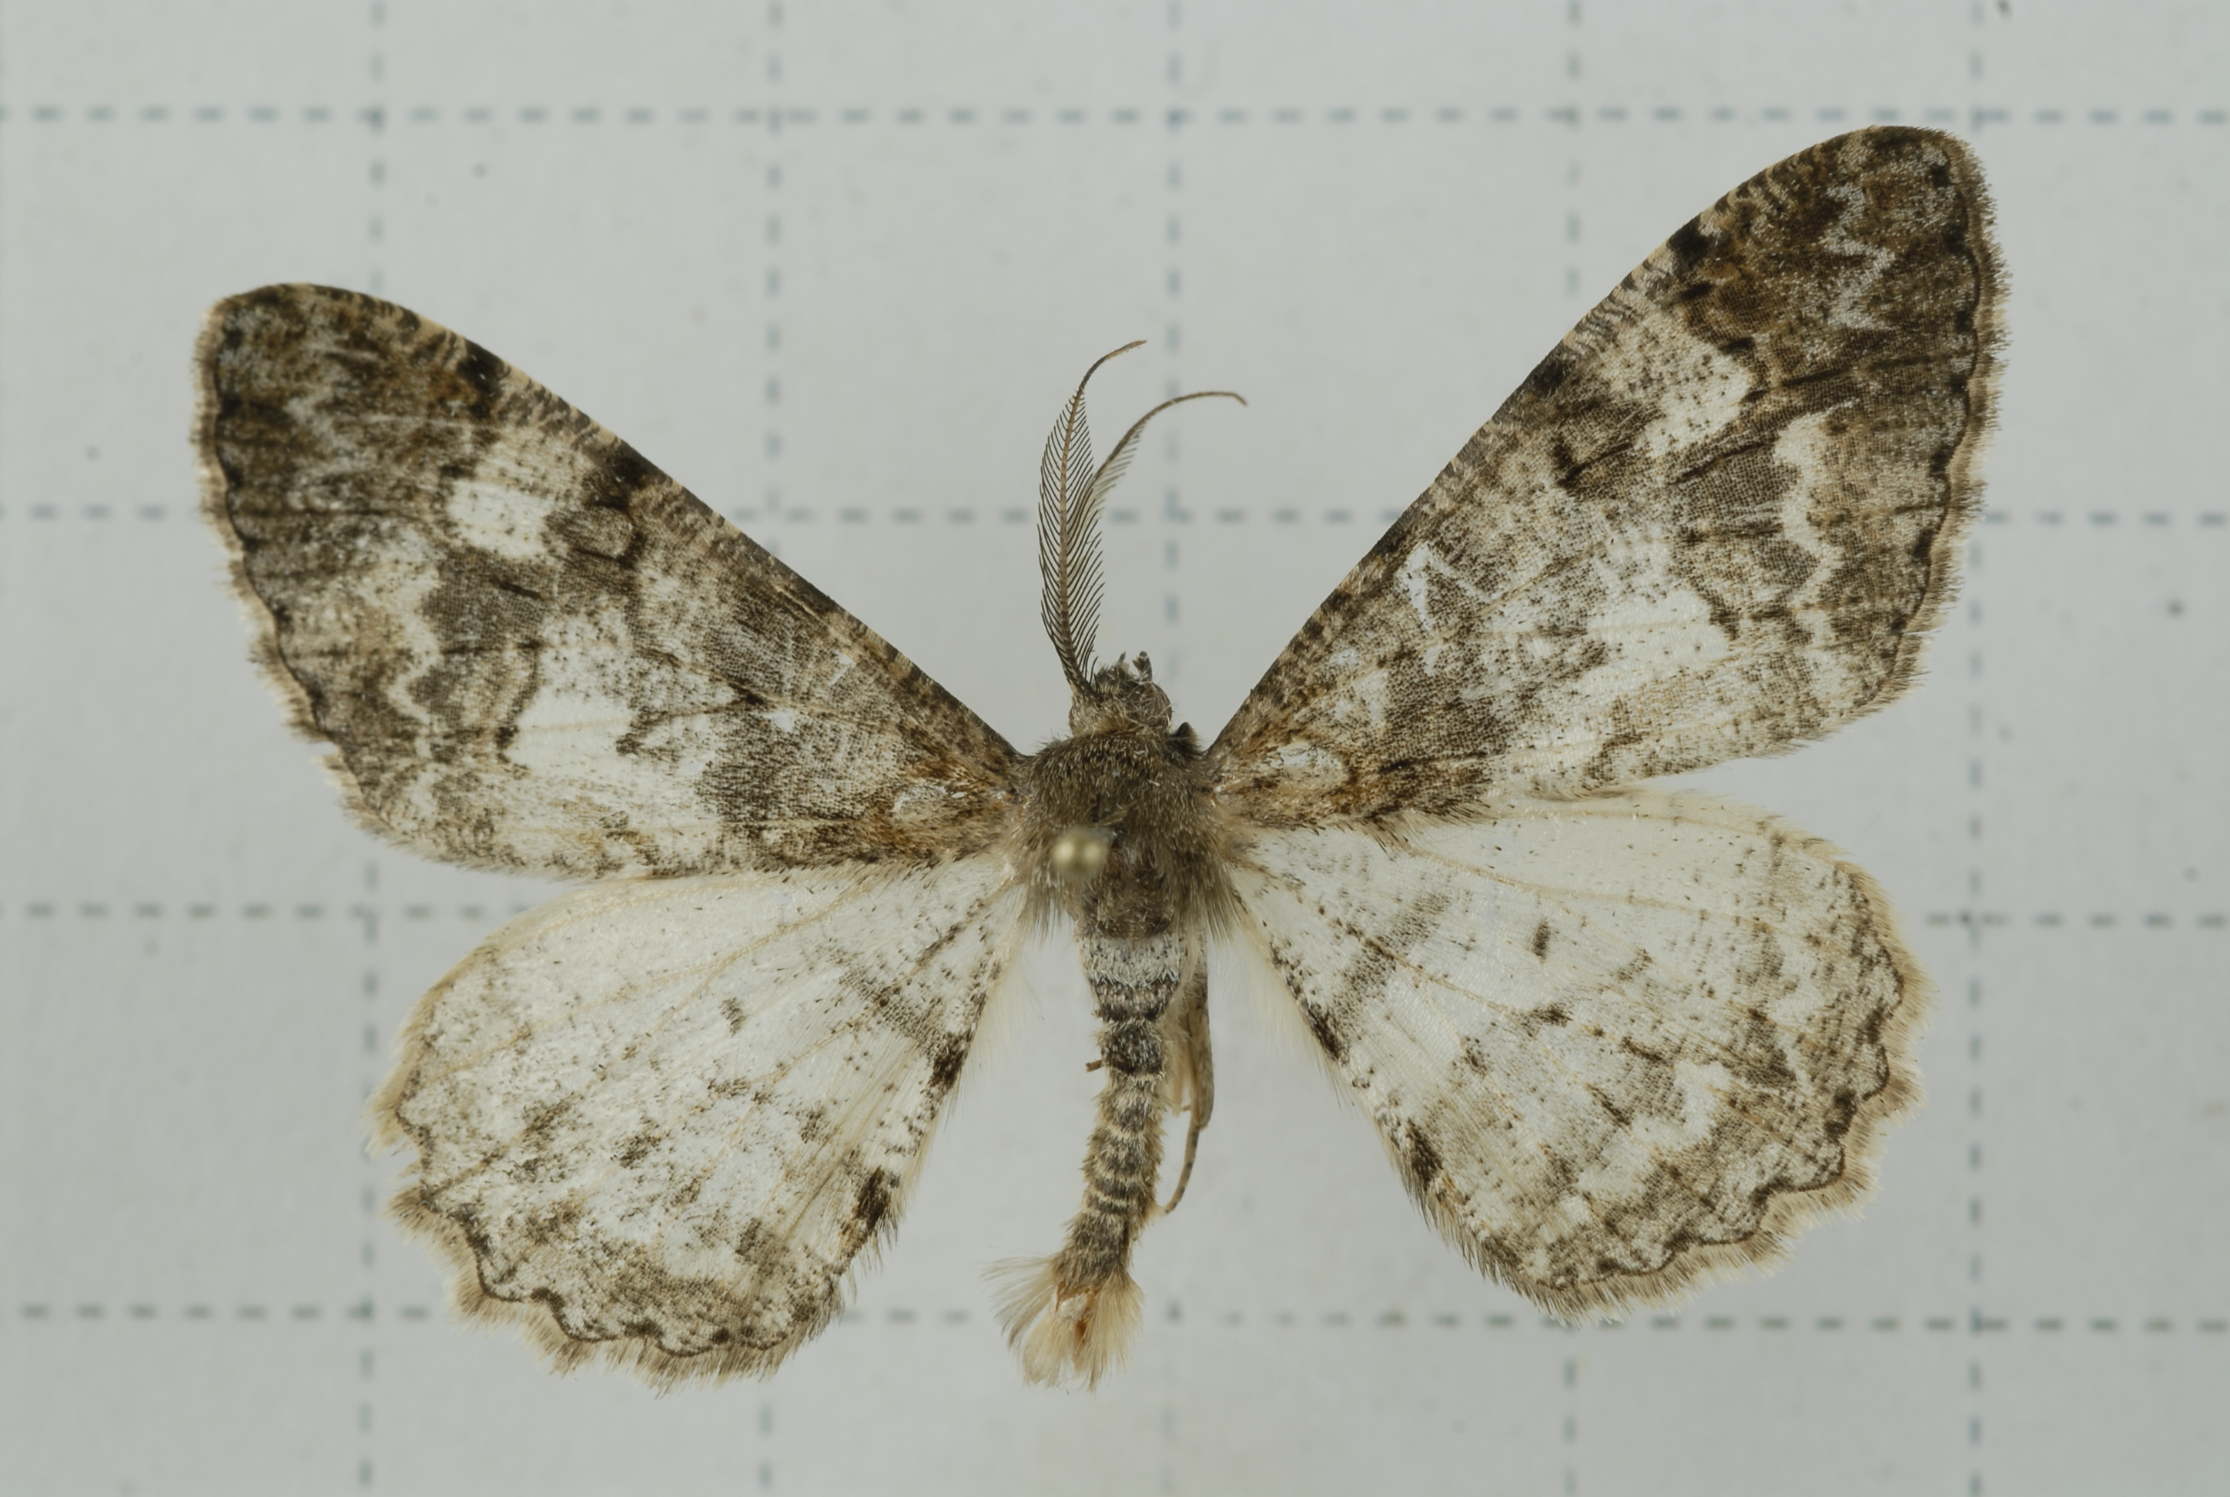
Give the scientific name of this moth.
Alcis admissaria undularia
